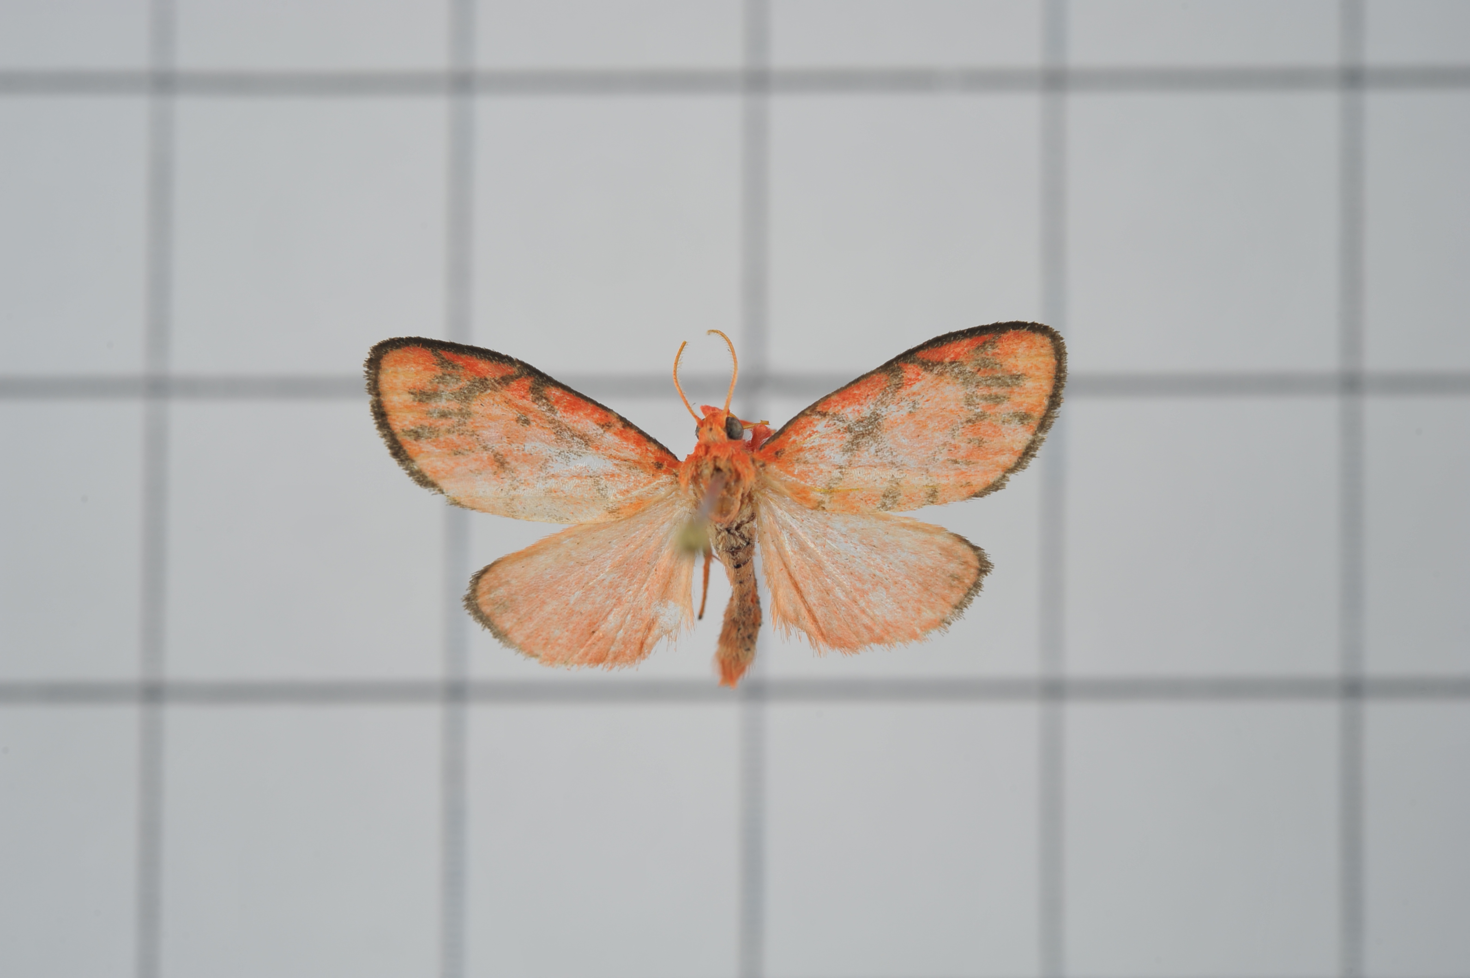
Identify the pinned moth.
Conicornuta convexa
